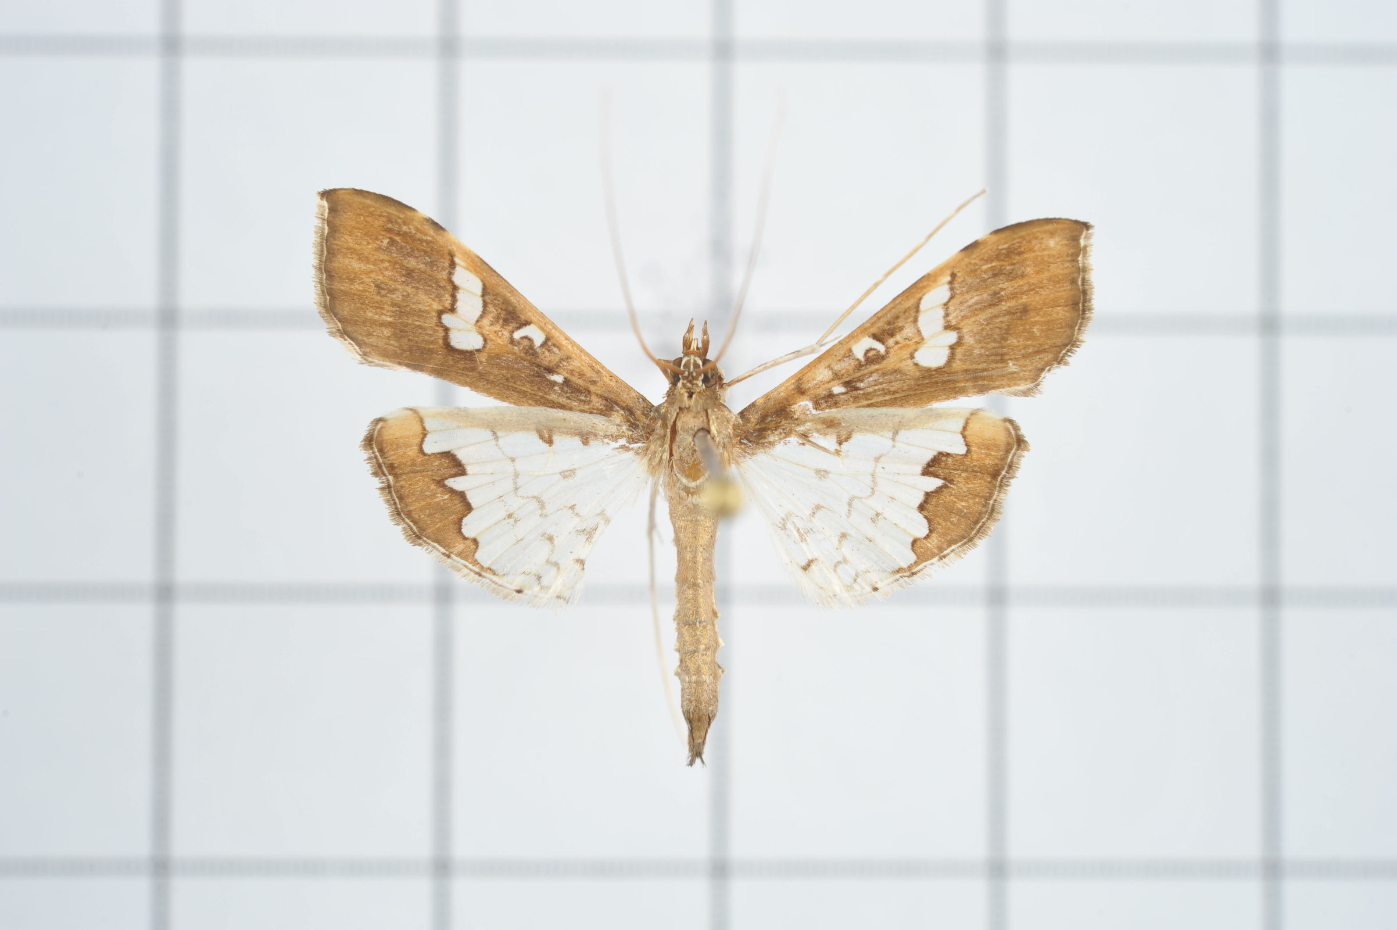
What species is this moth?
Maruca vitrata
